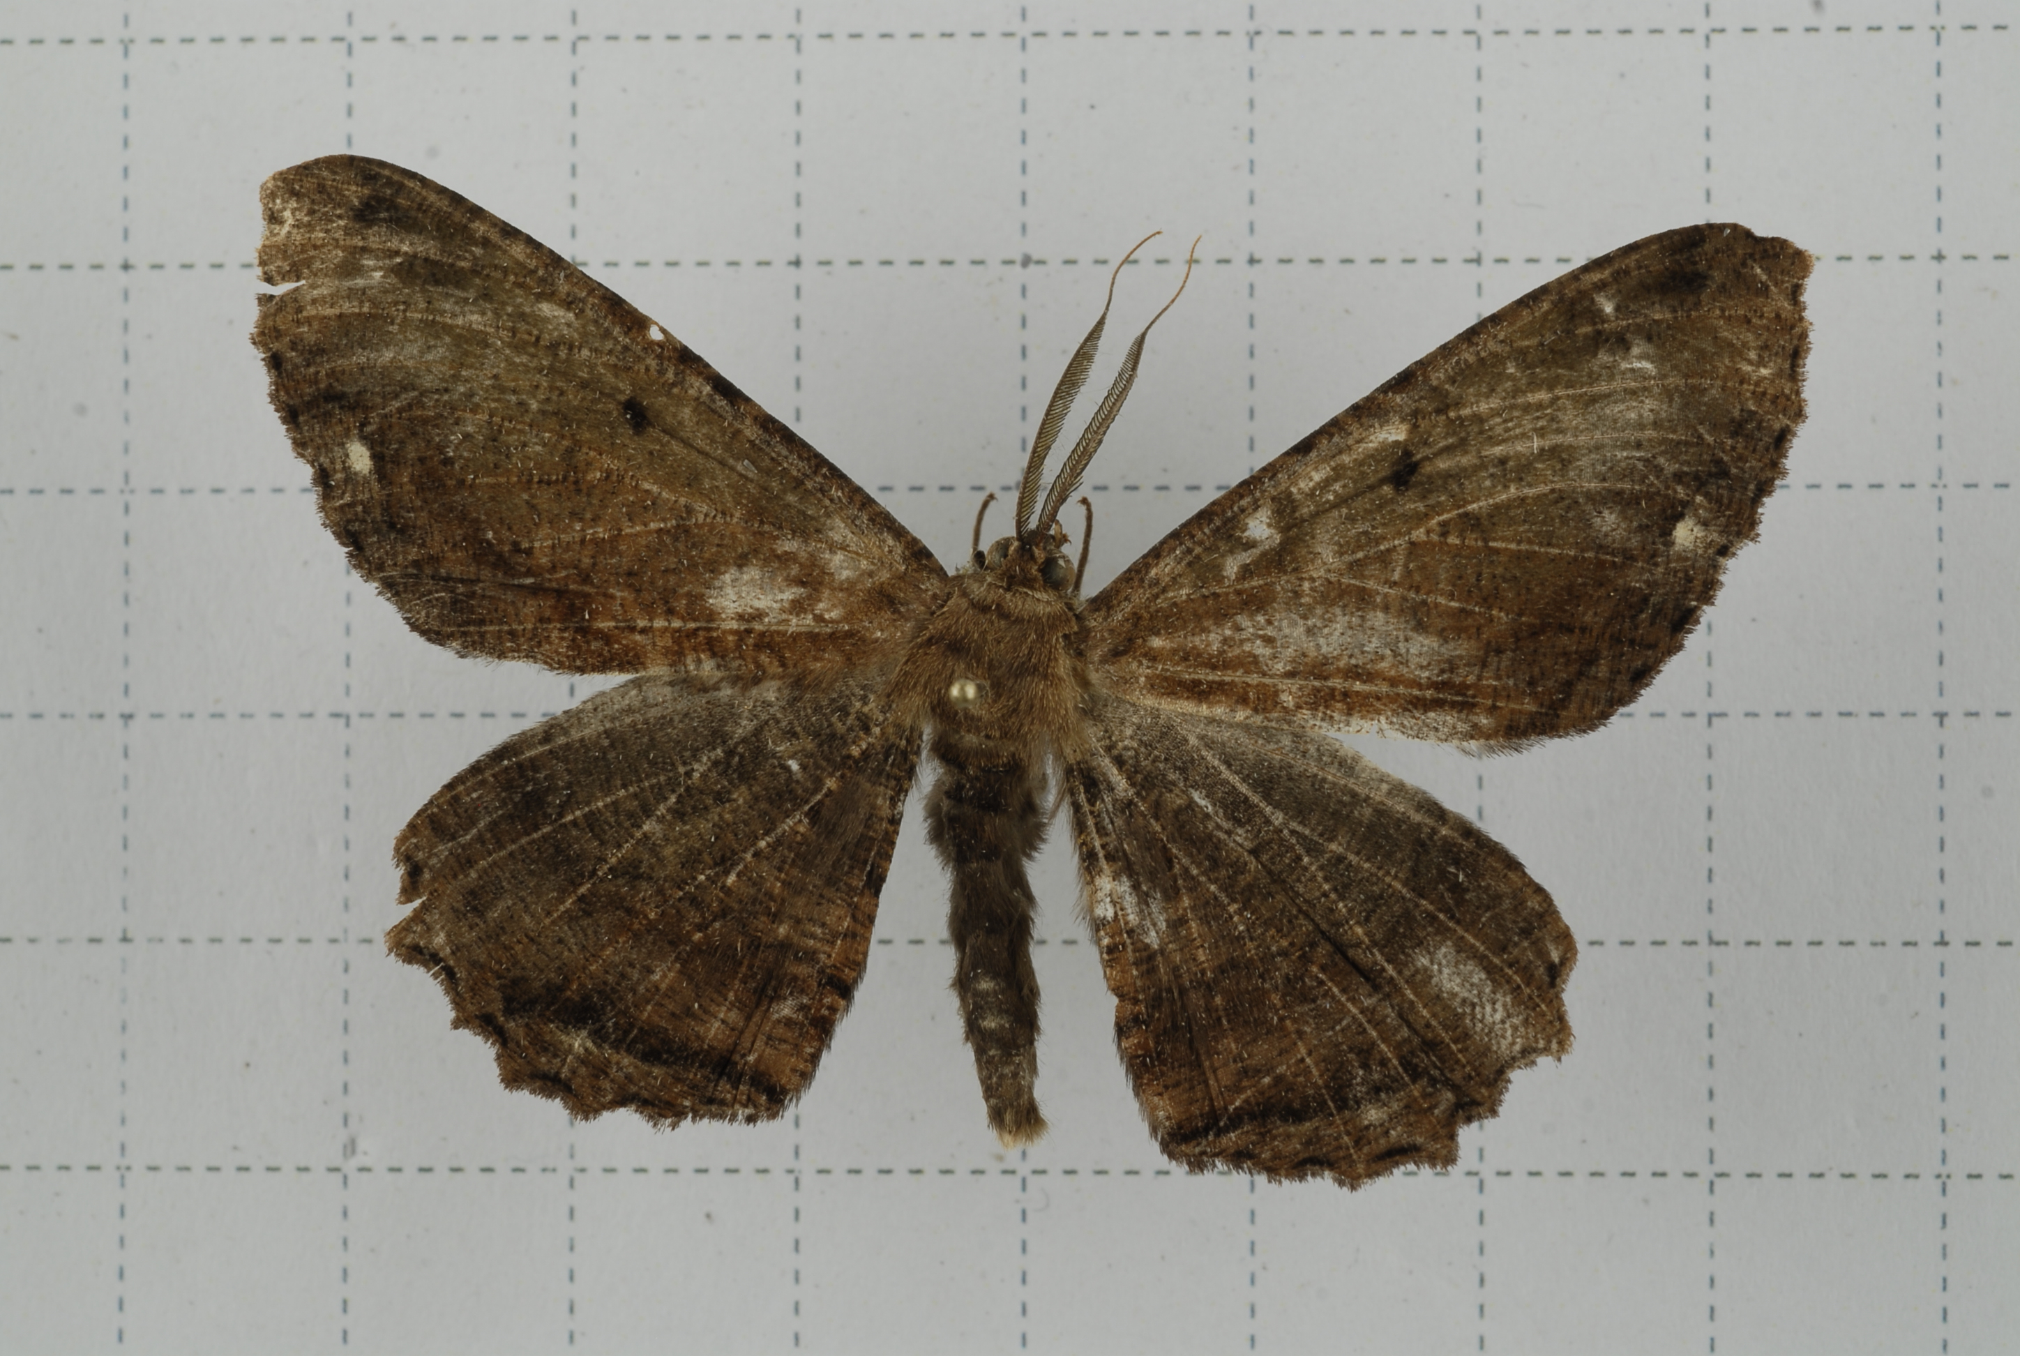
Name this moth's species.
Chorodna creataria
